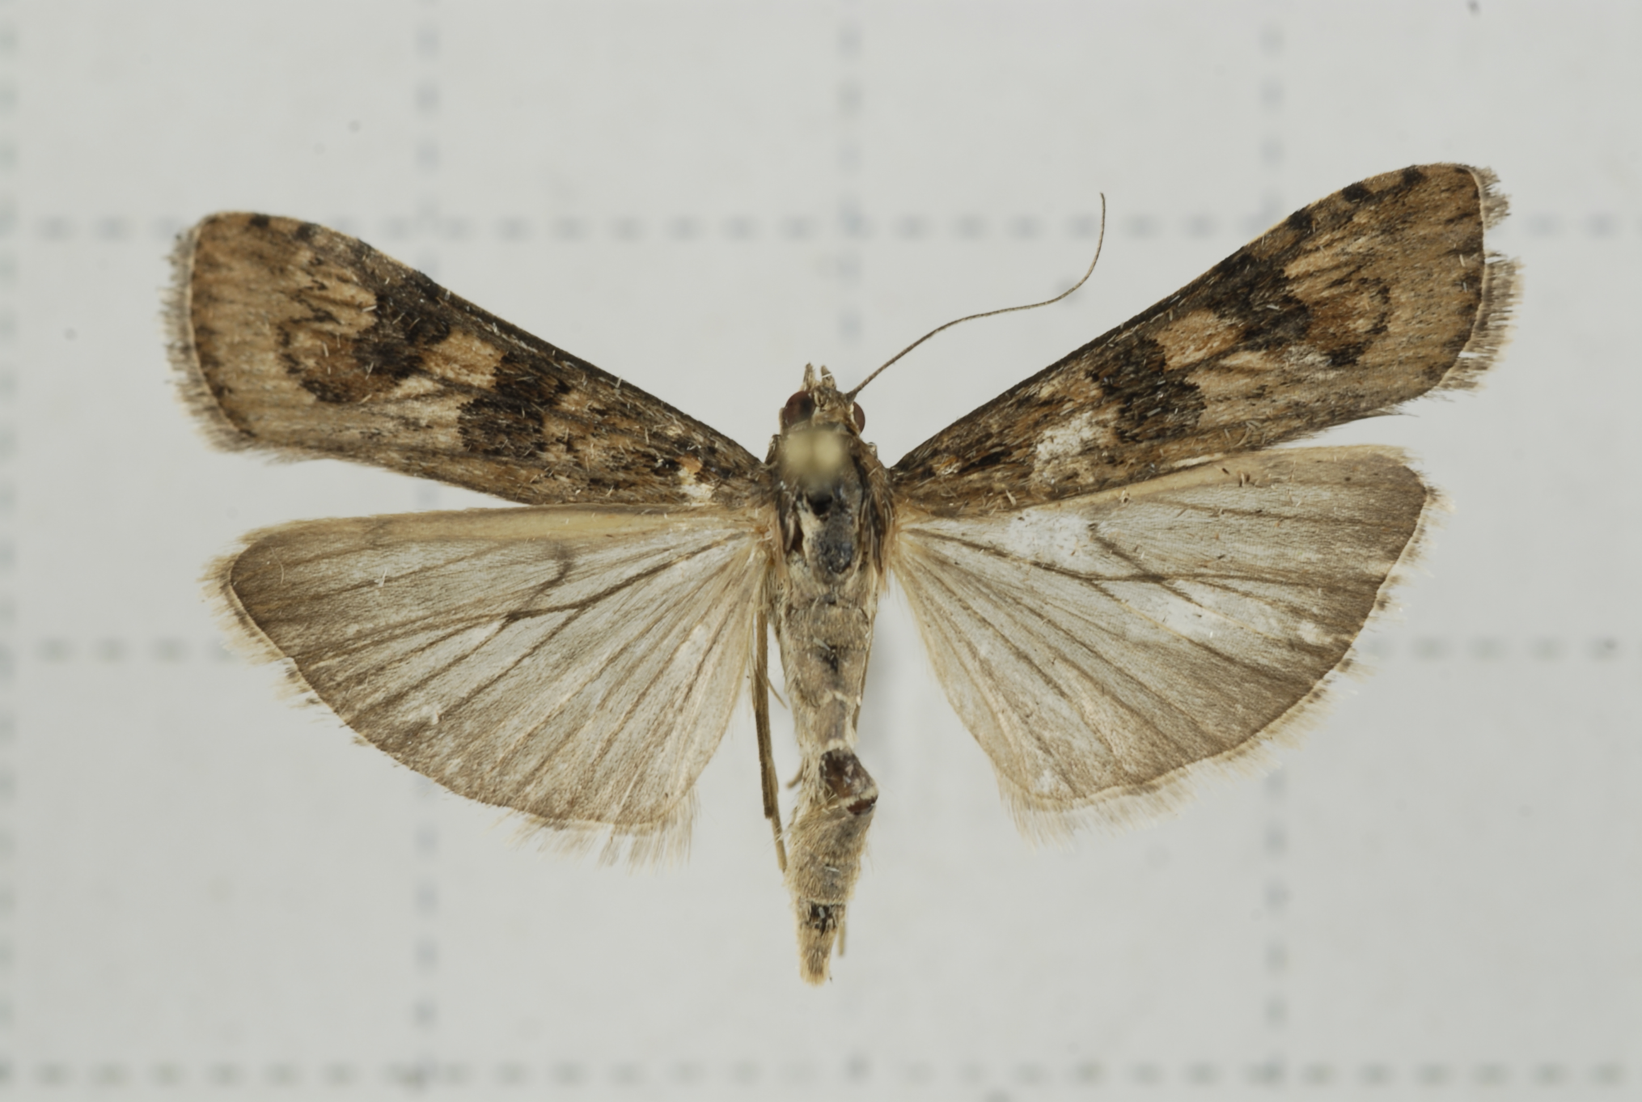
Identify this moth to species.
Nomophila noctuella
